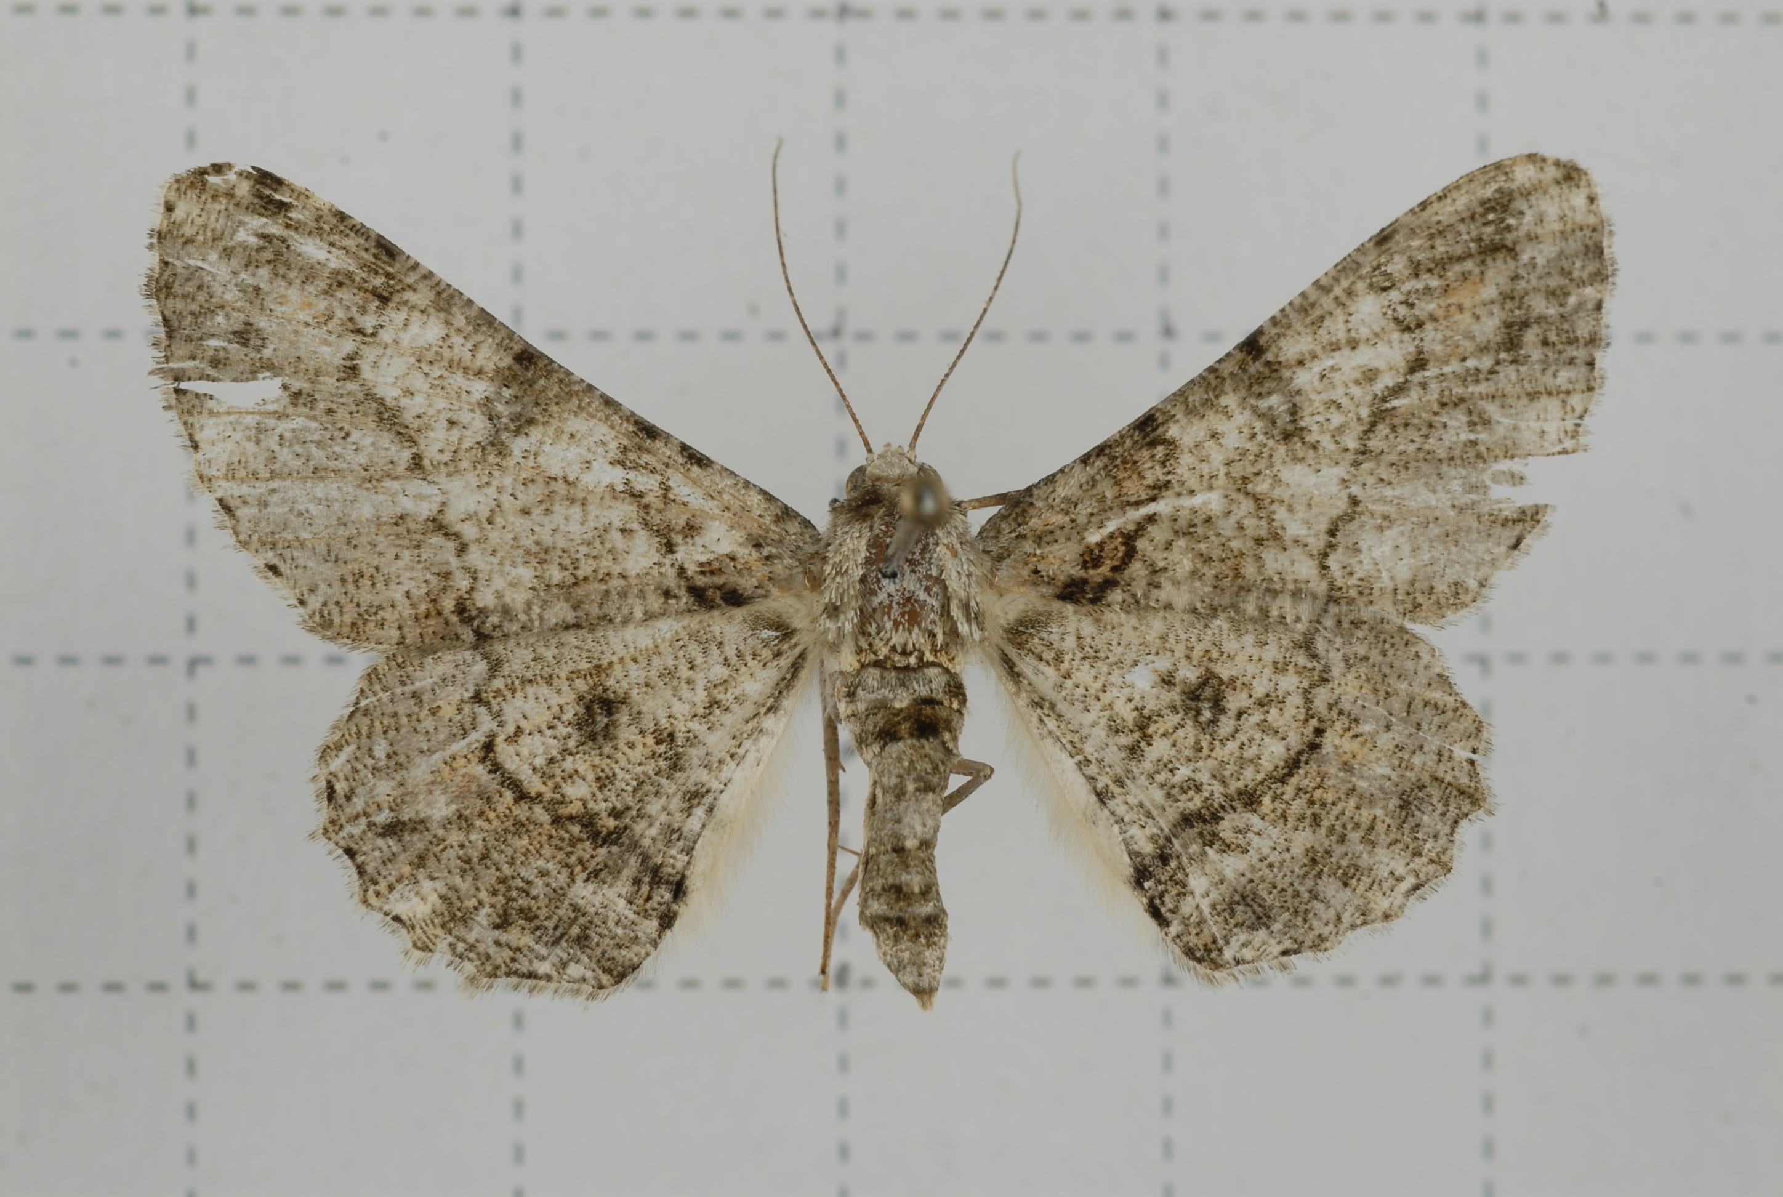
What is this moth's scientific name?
Cleora alienaria
